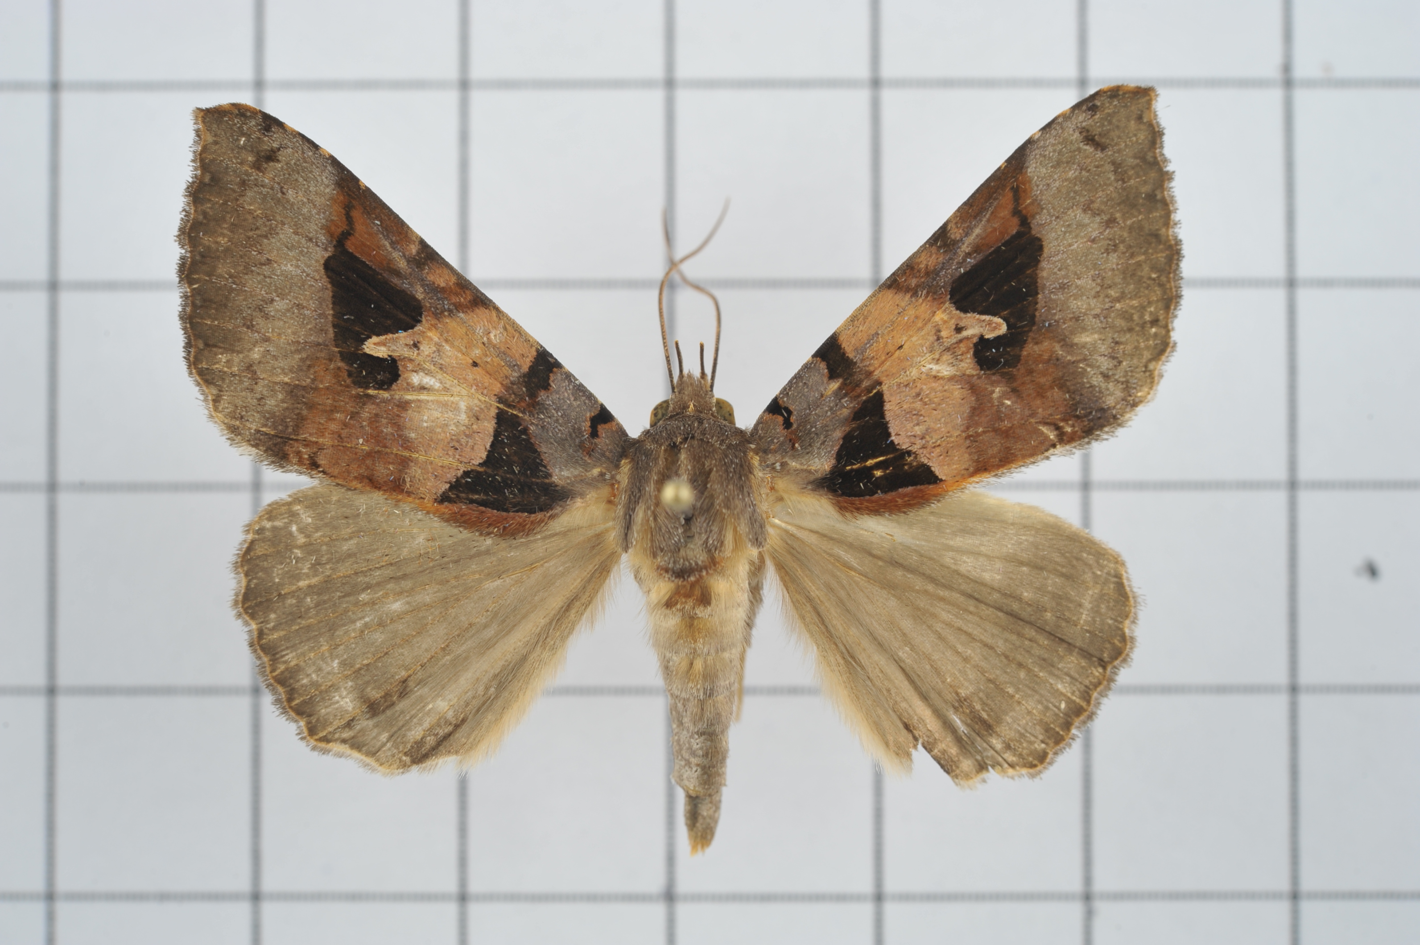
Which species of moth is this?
Avatha chinensis
